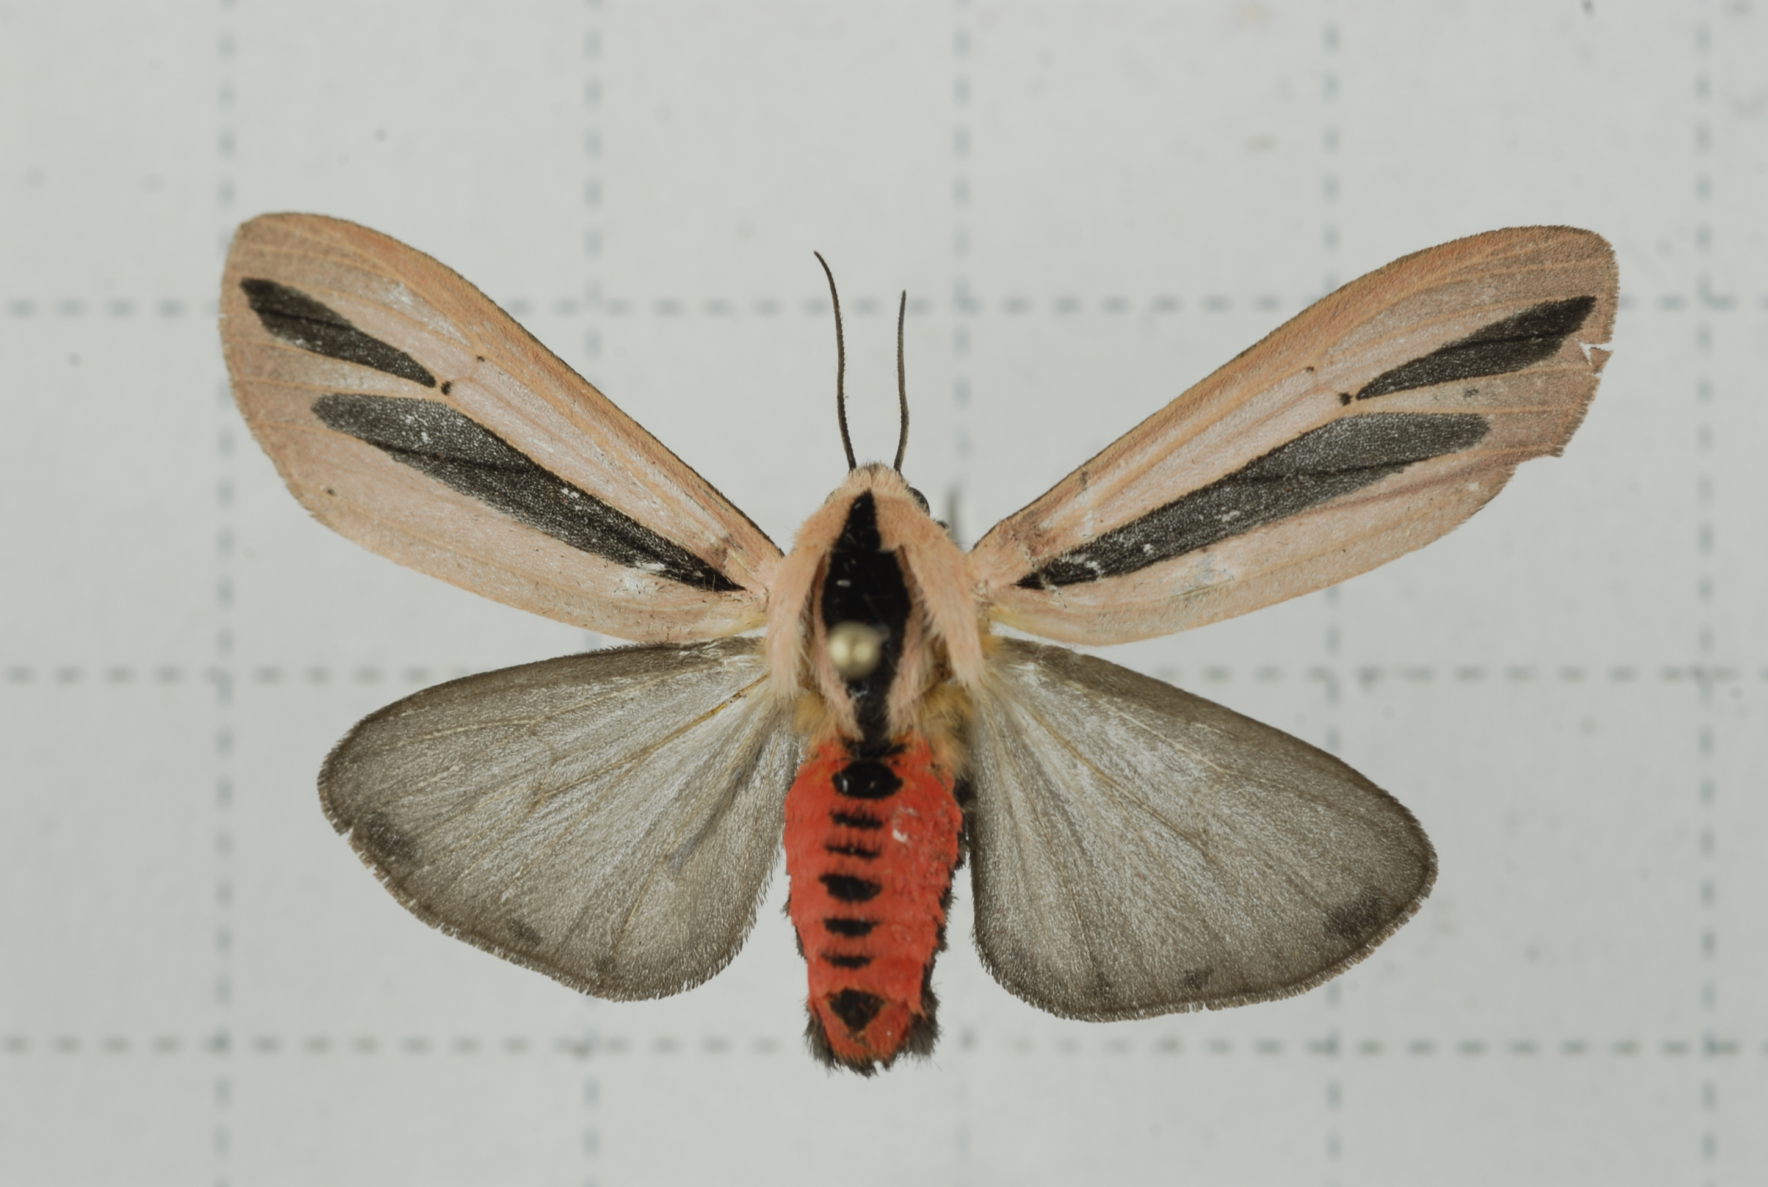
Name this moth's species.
Creatonotos gangis
